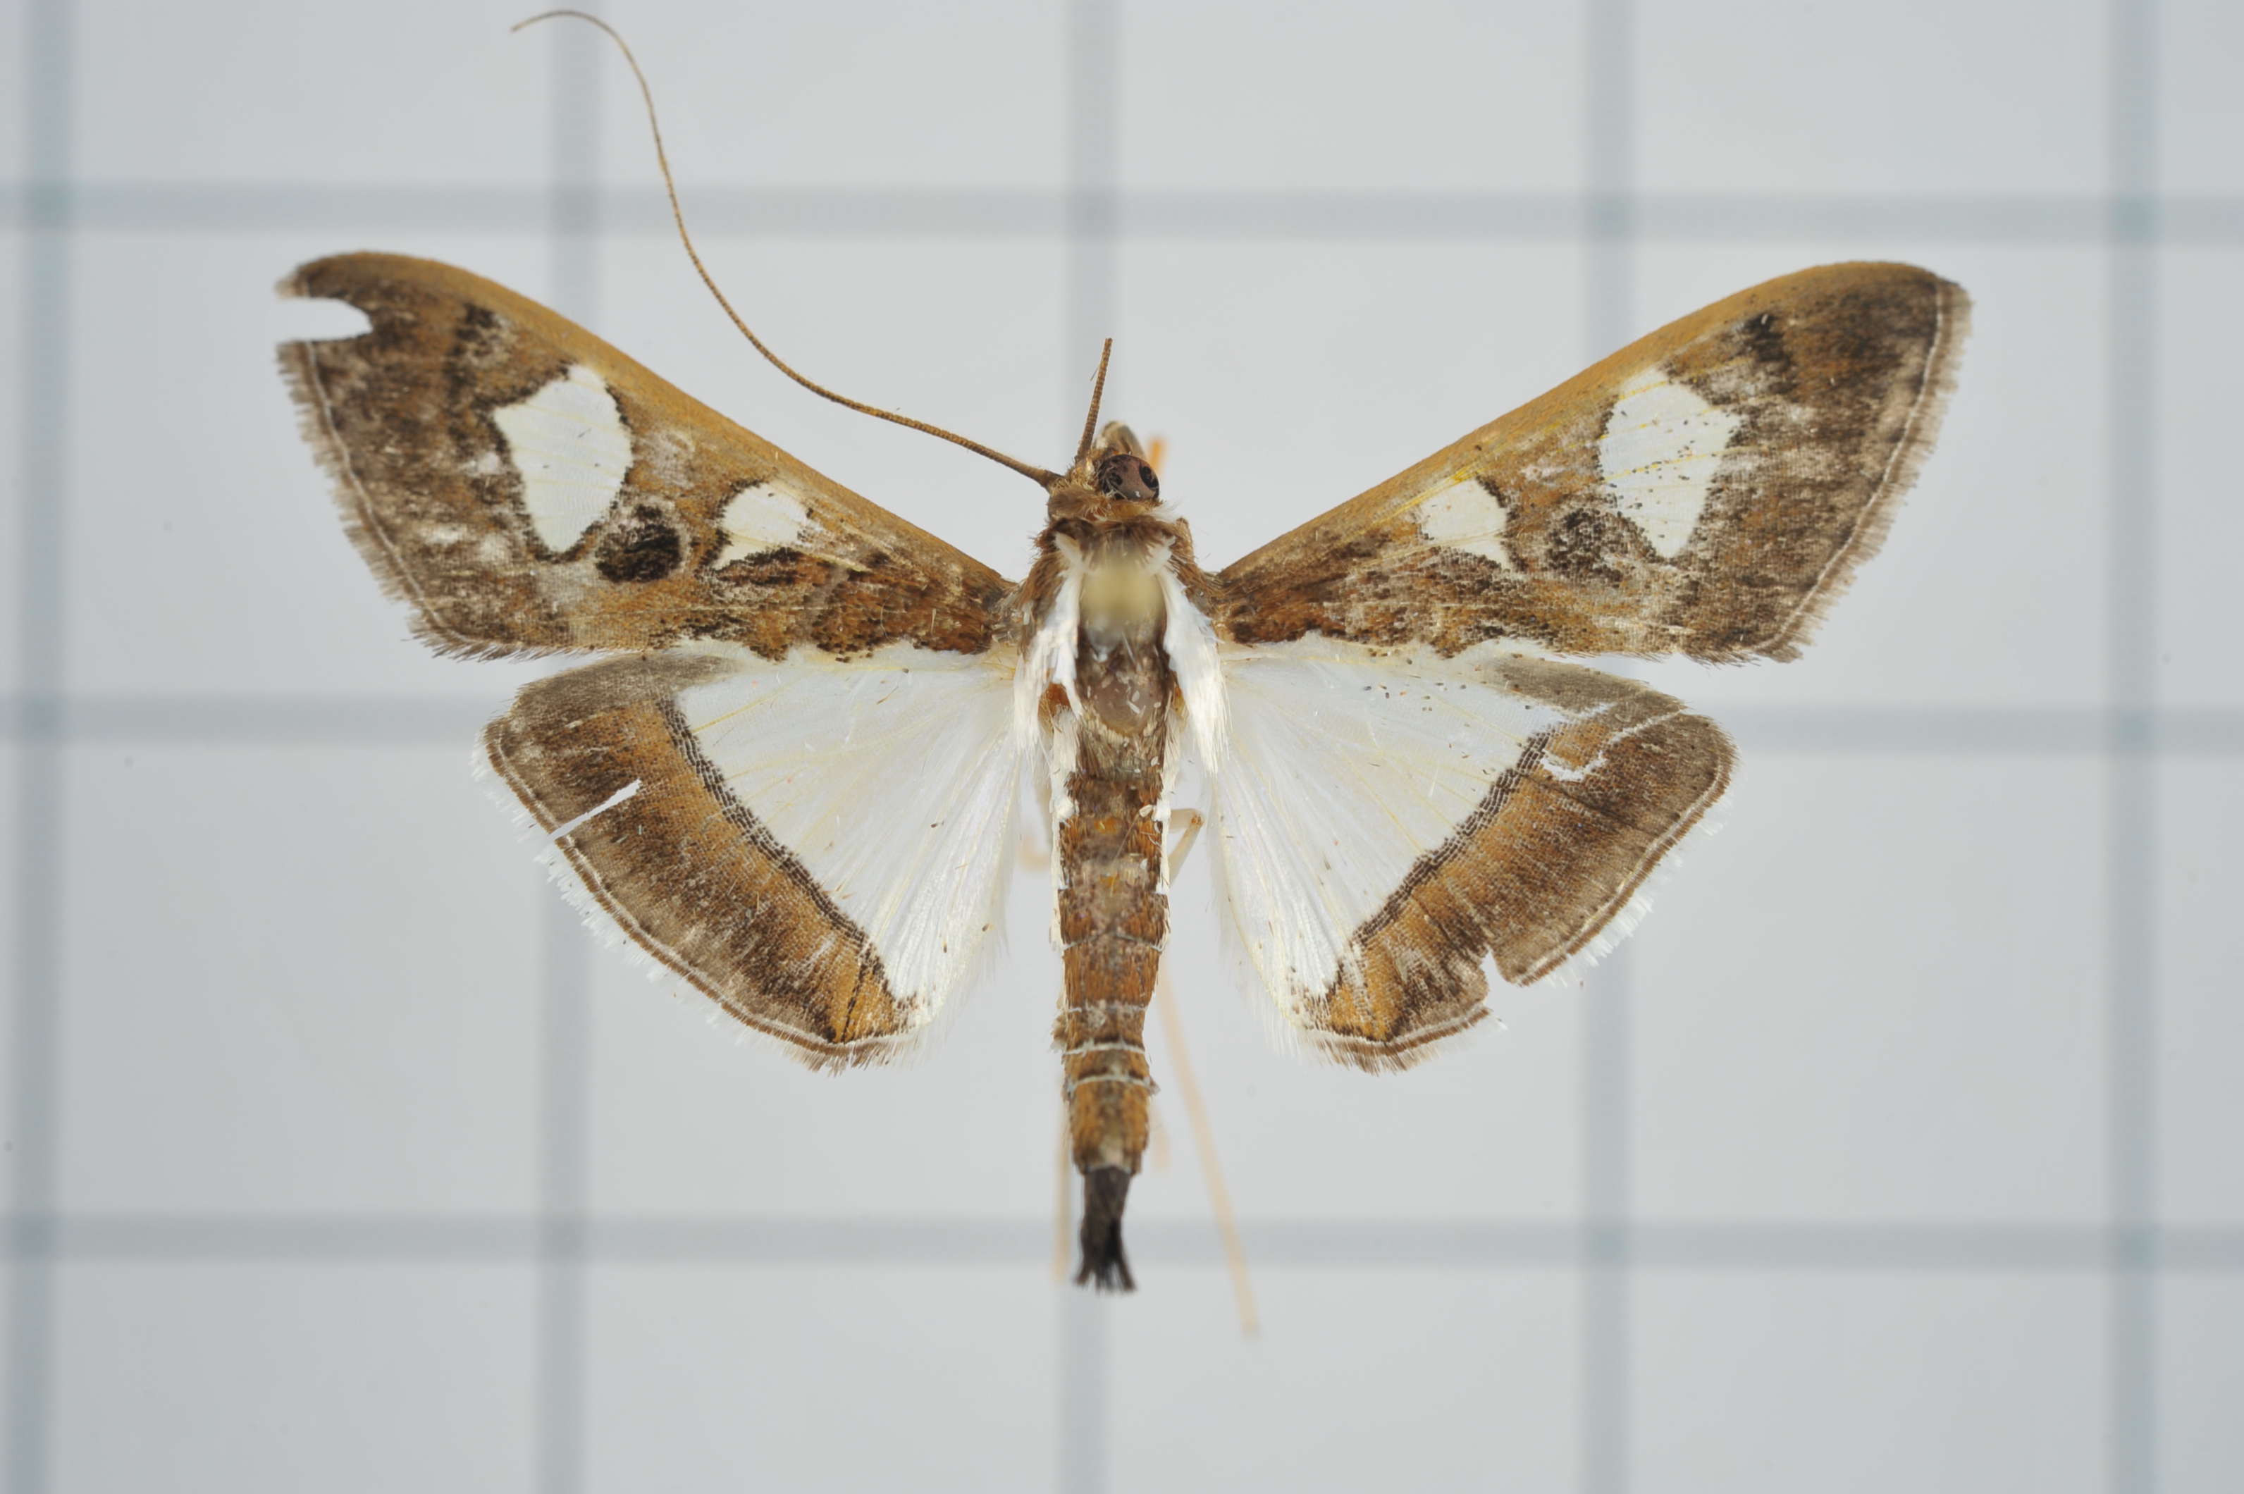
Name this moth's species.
Glyphodes bivitralis
